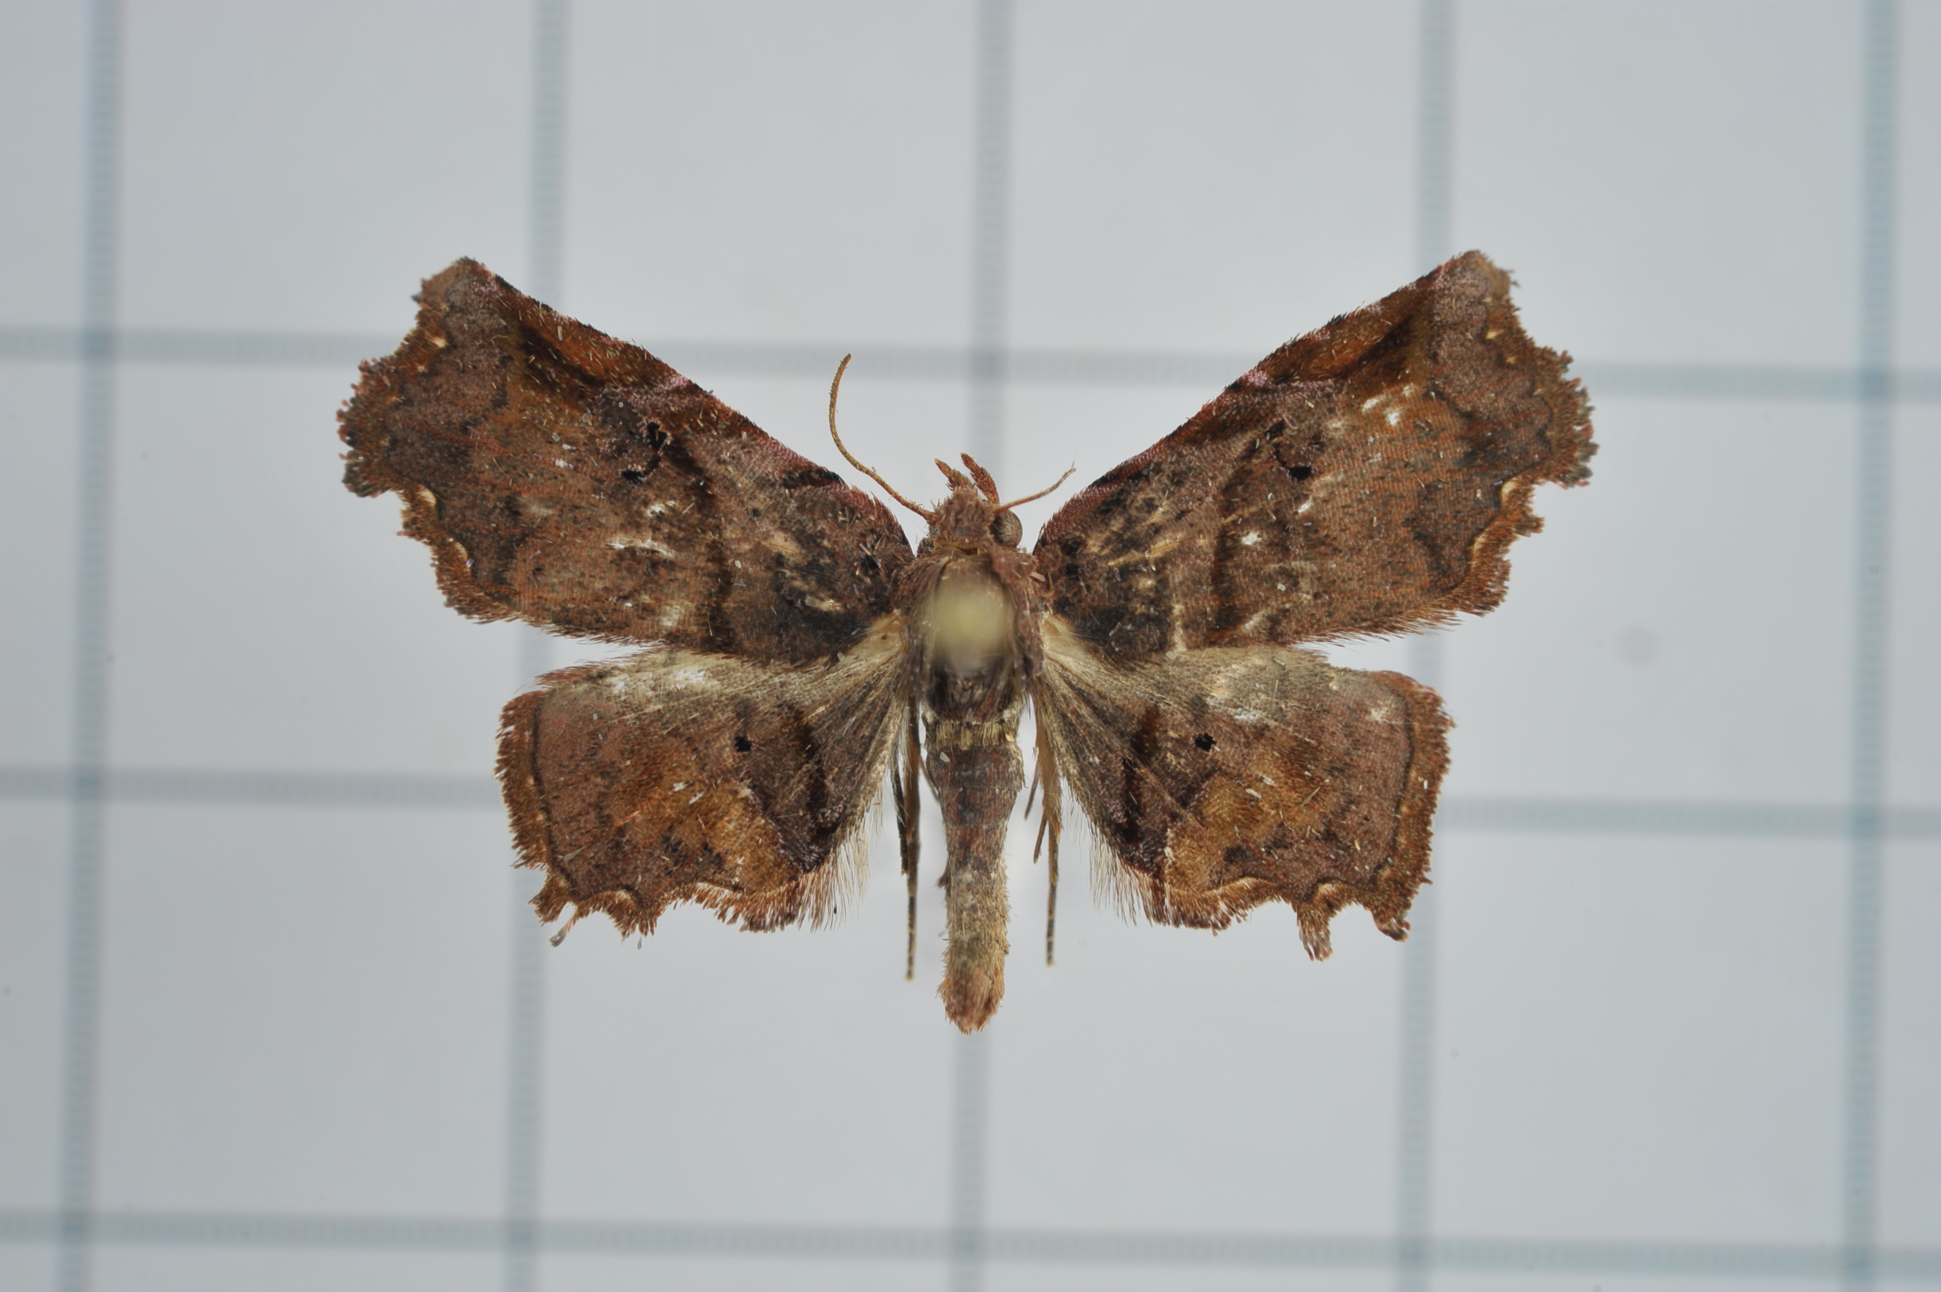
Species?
Aroana baliensis
